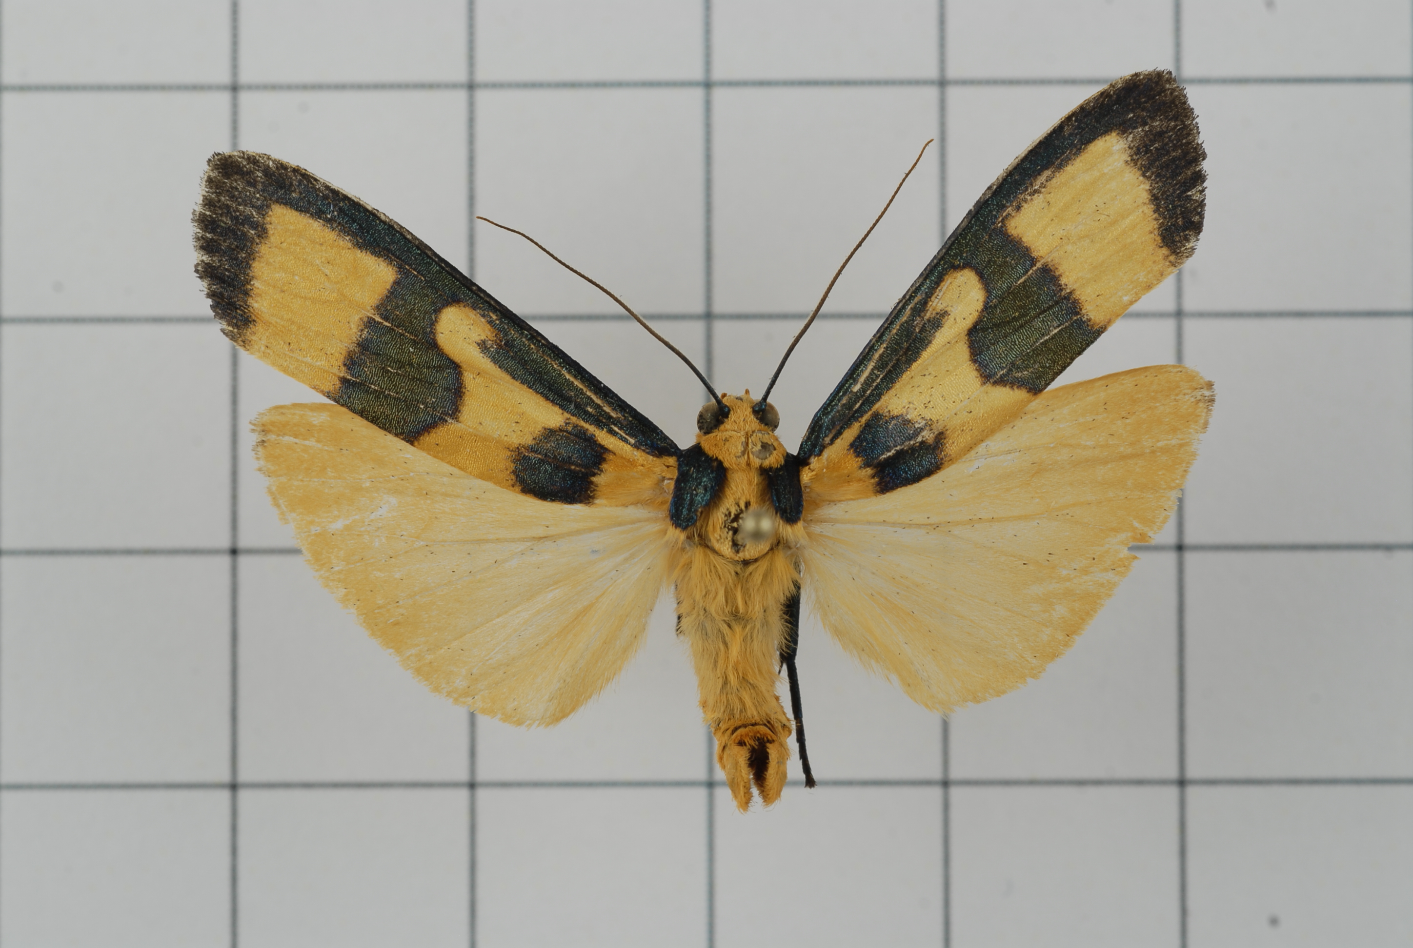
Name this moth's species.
Chrysaeglia magnifica
